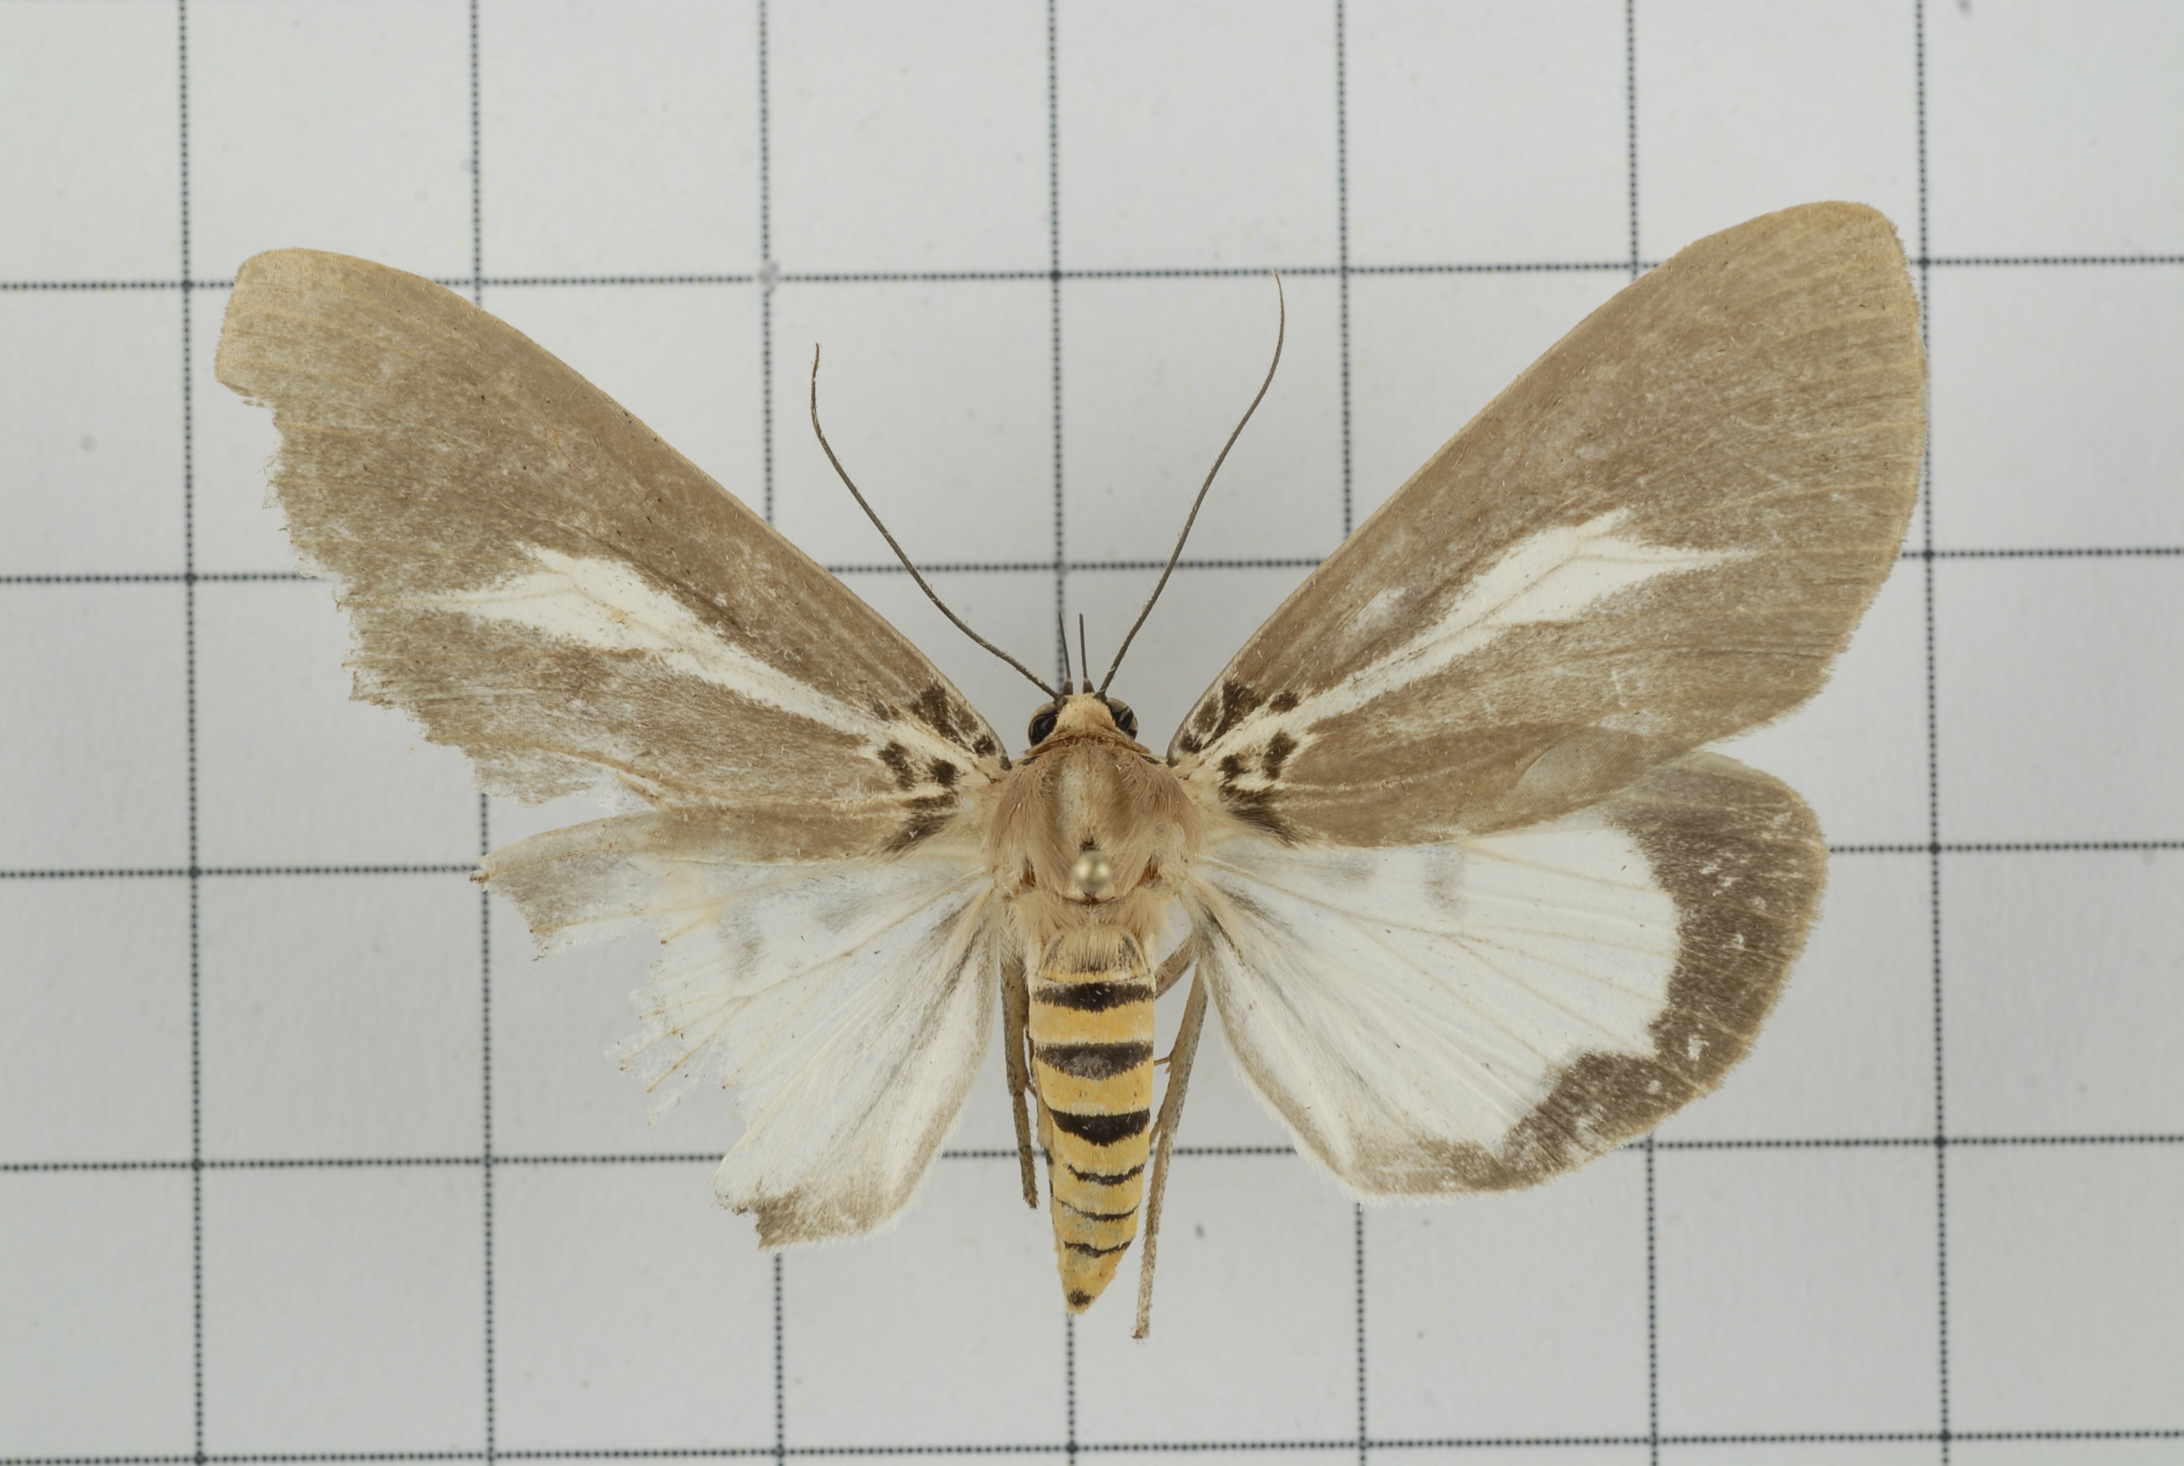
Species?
Asota heliconia zebrina
